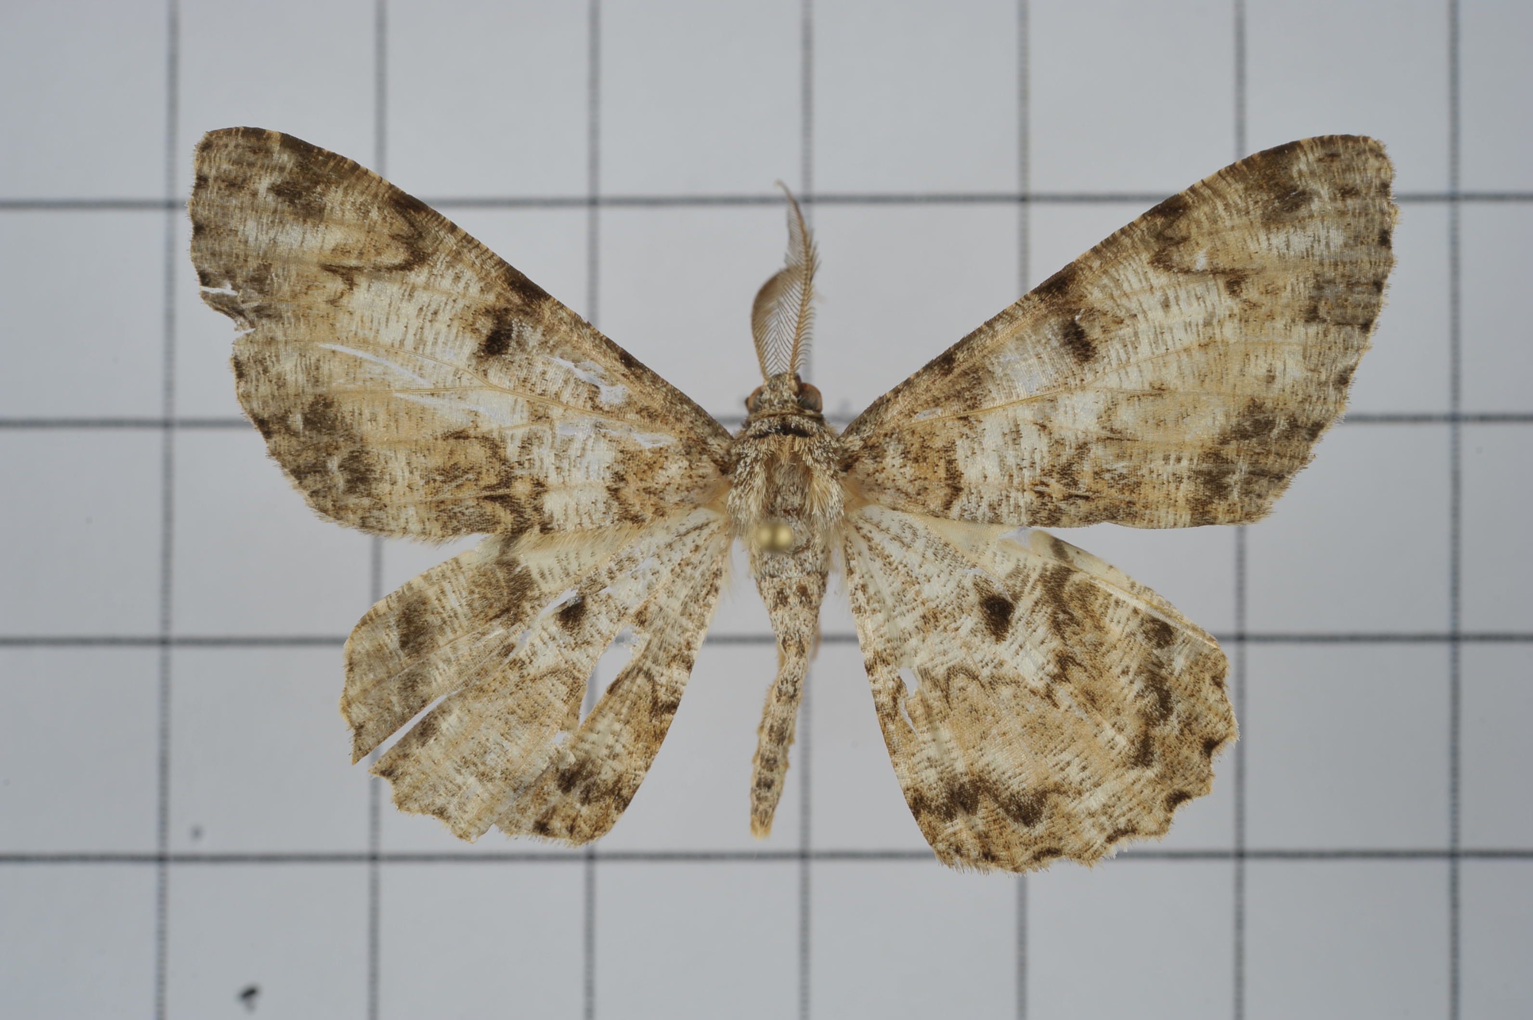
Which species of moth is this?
Hypomecis percnioides
